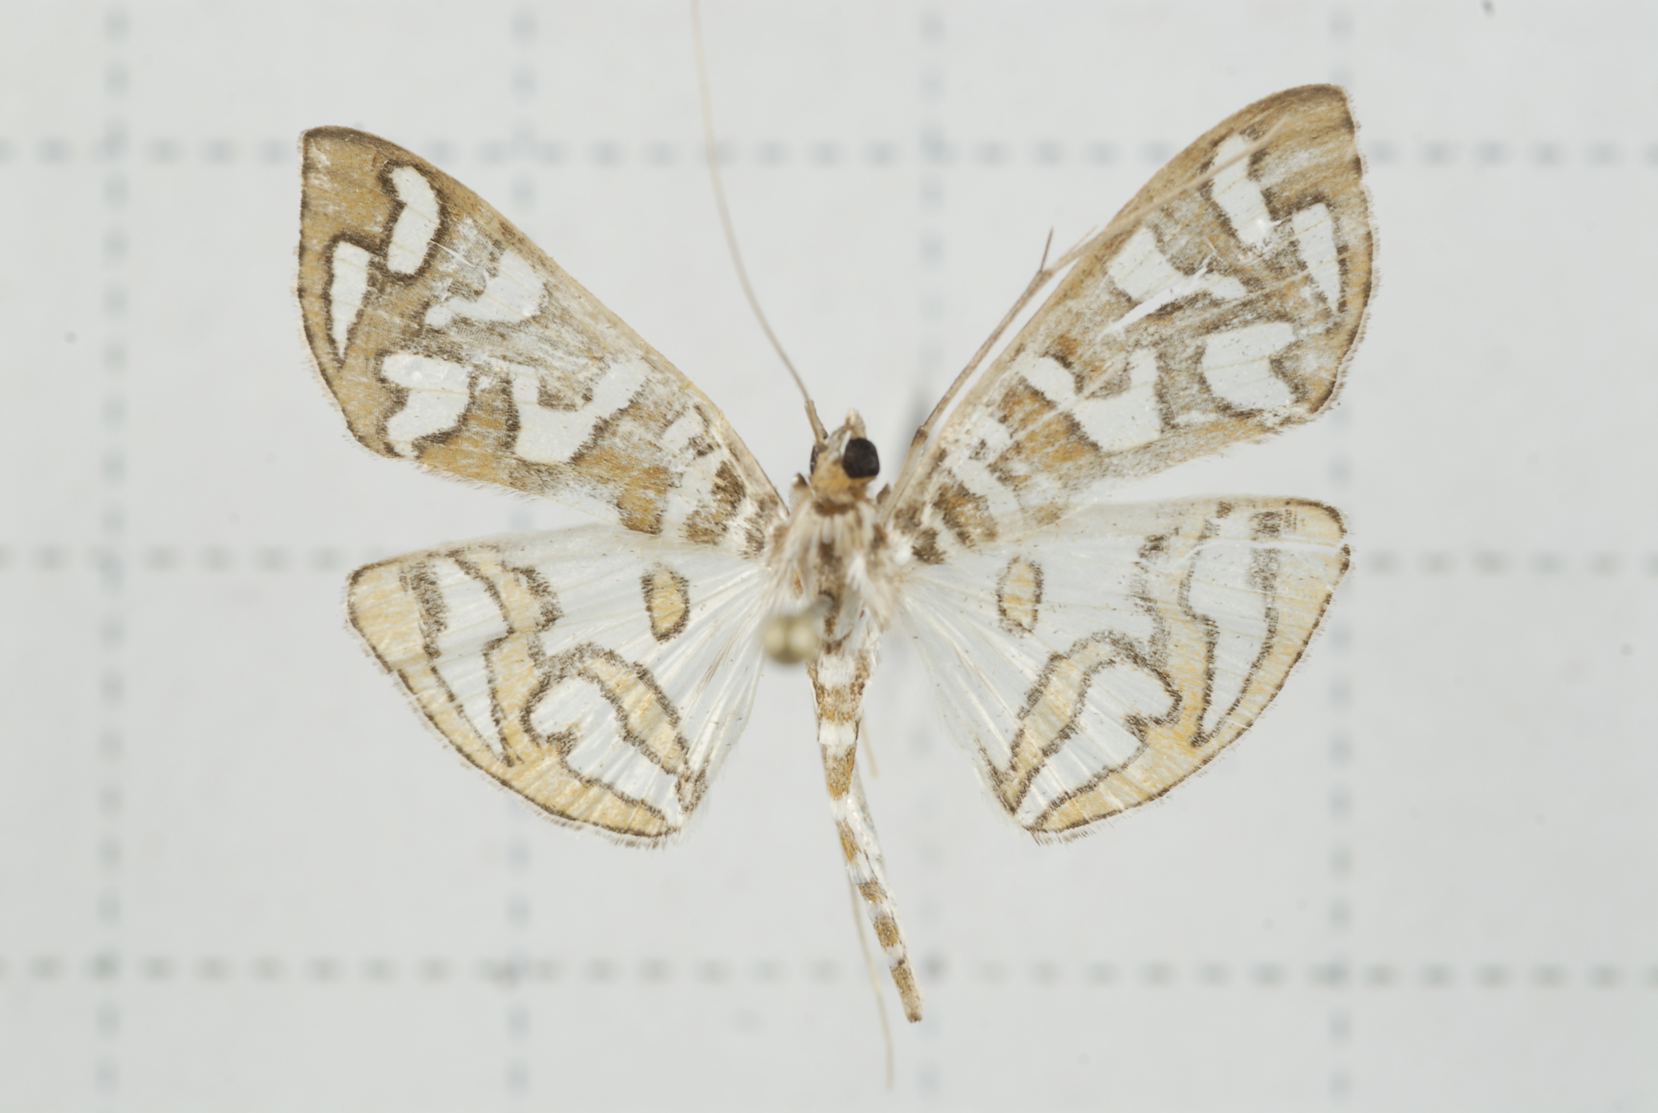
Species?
Nausinoe perspectata
